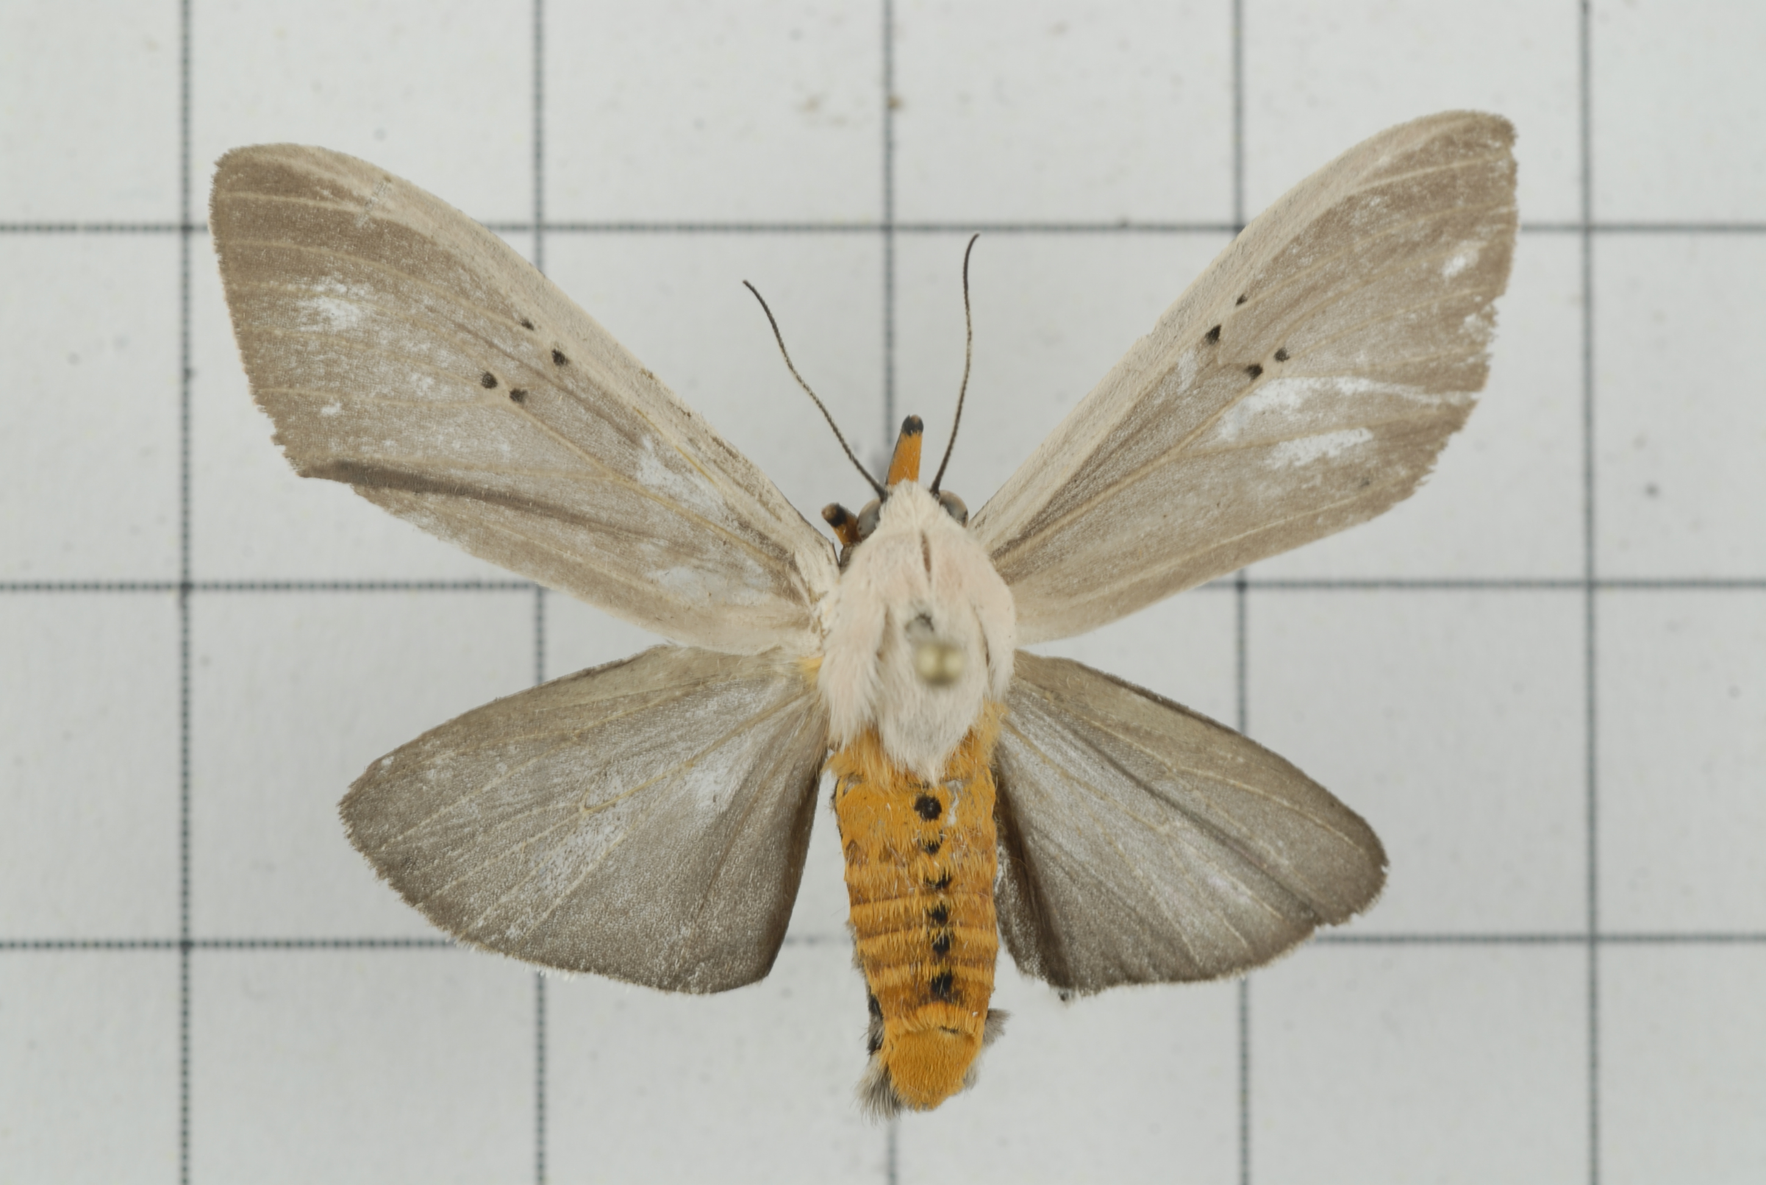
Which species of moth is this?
Creatonotos transiens koni
